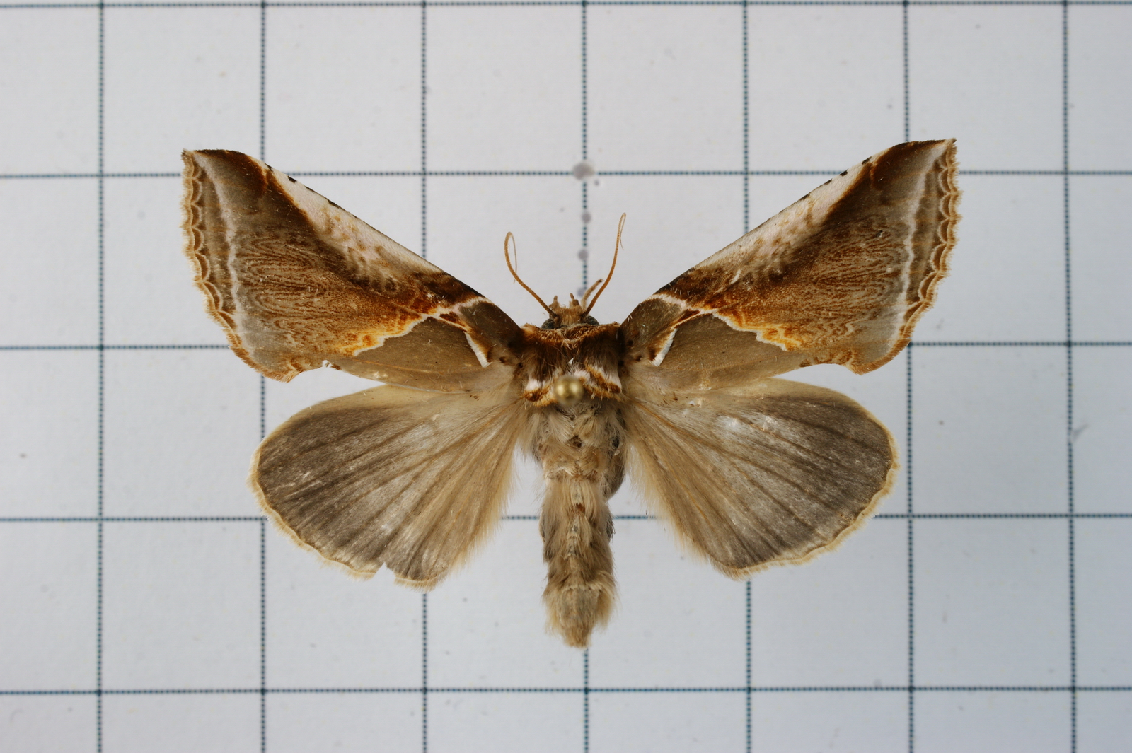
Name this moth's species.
Habrosyne indica formosana
